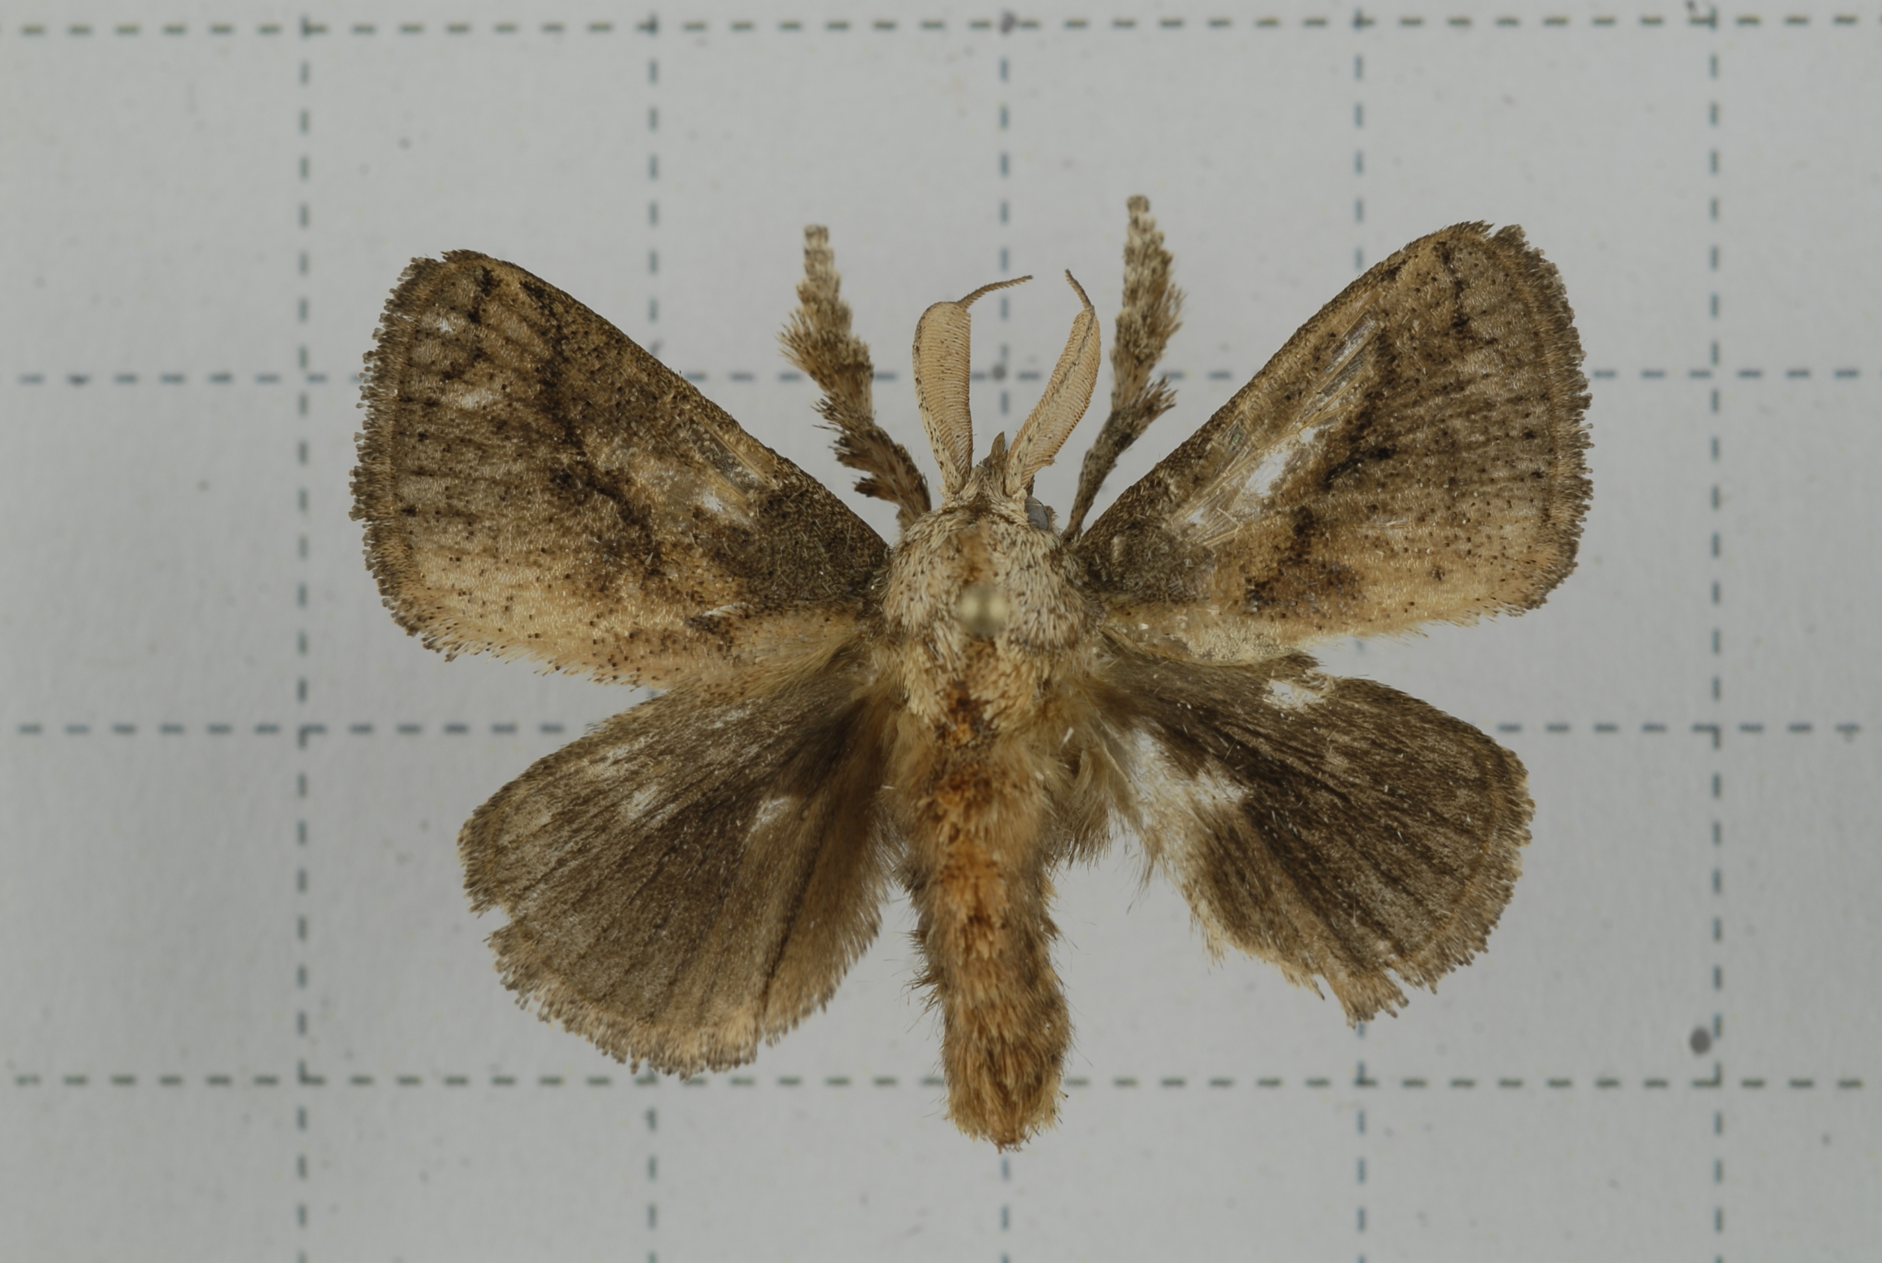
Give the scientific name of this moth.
Susica sinensis
